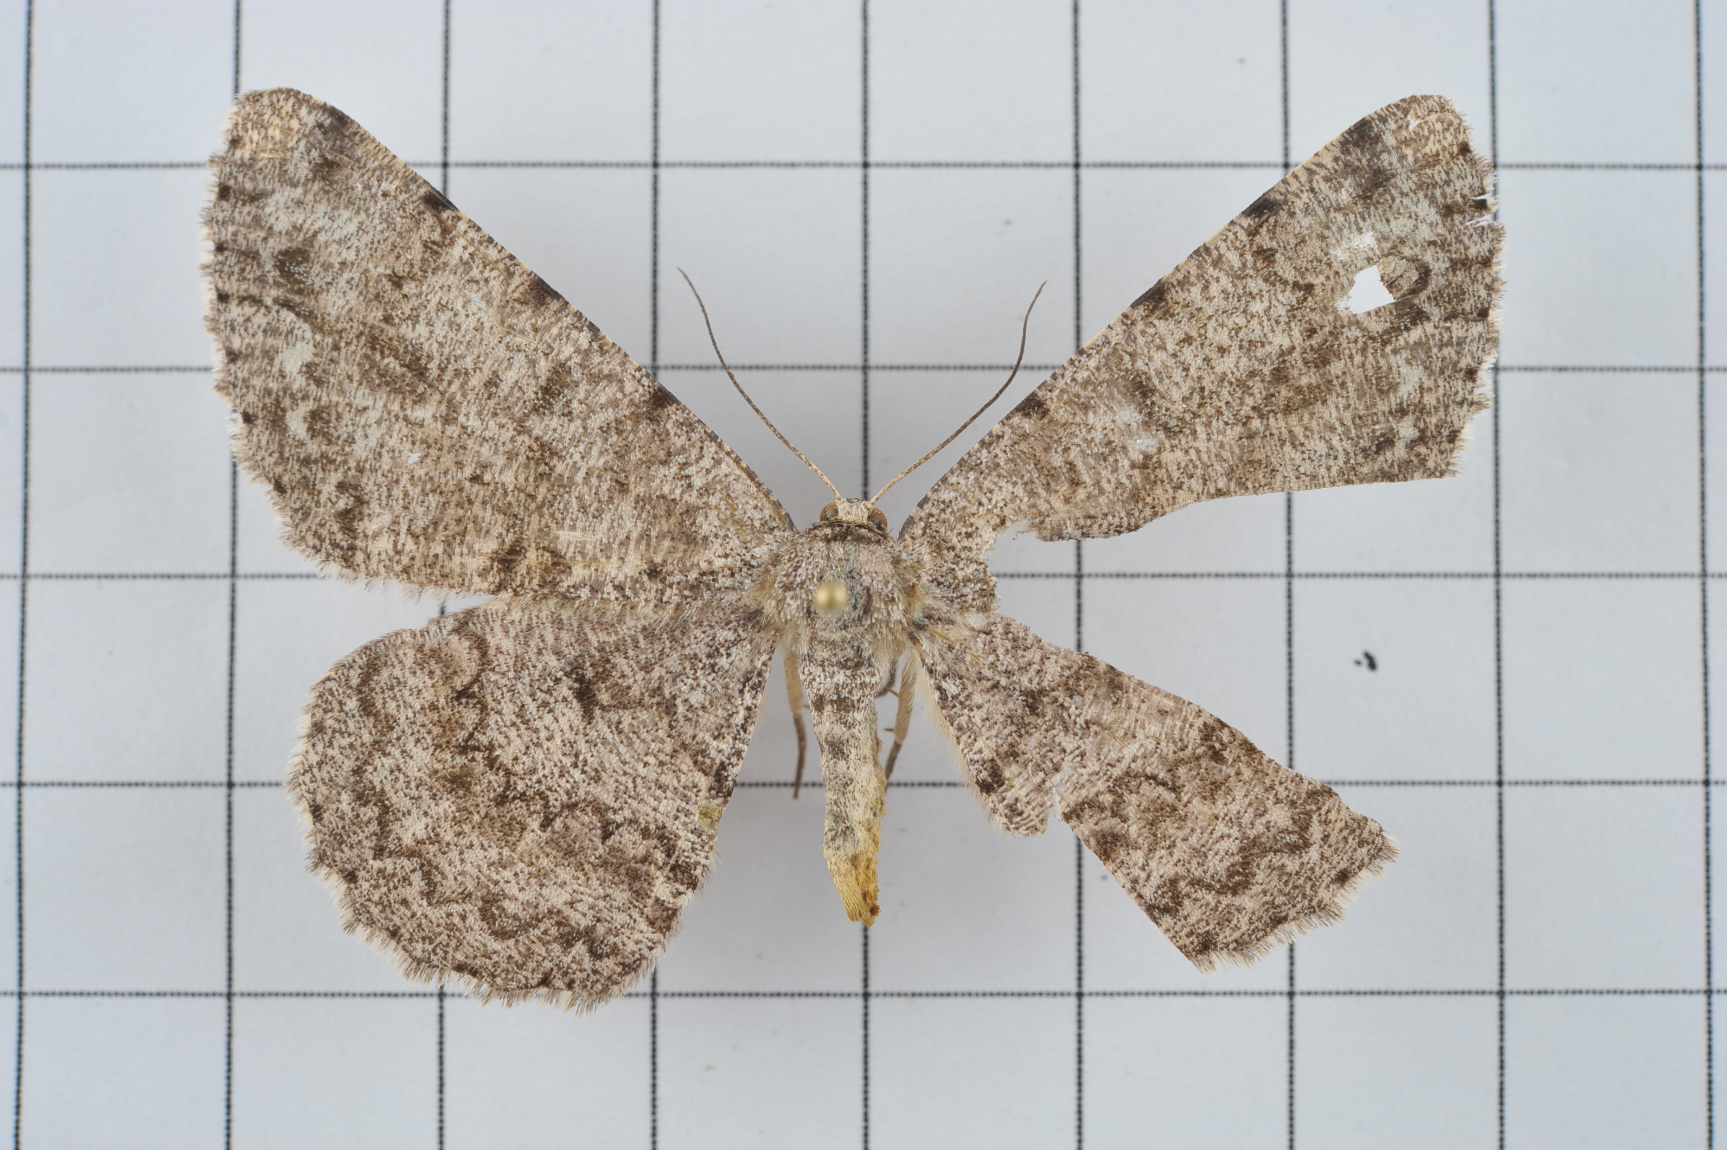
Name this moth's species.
Hypomecis cineracea
